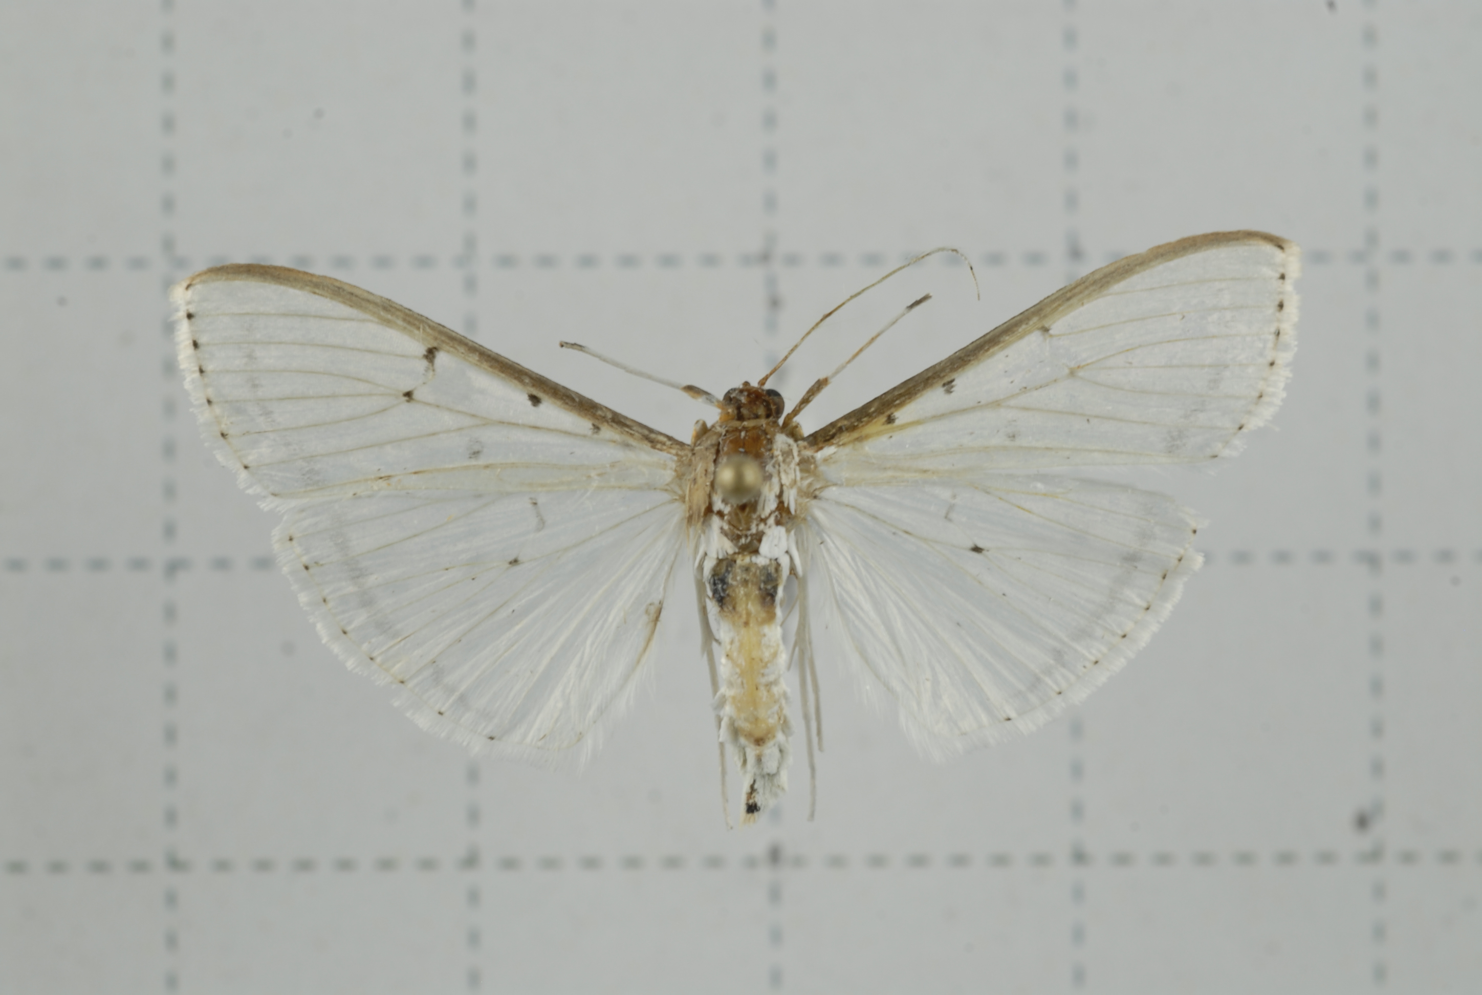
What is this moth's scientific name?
Palpita nigropunctalis
